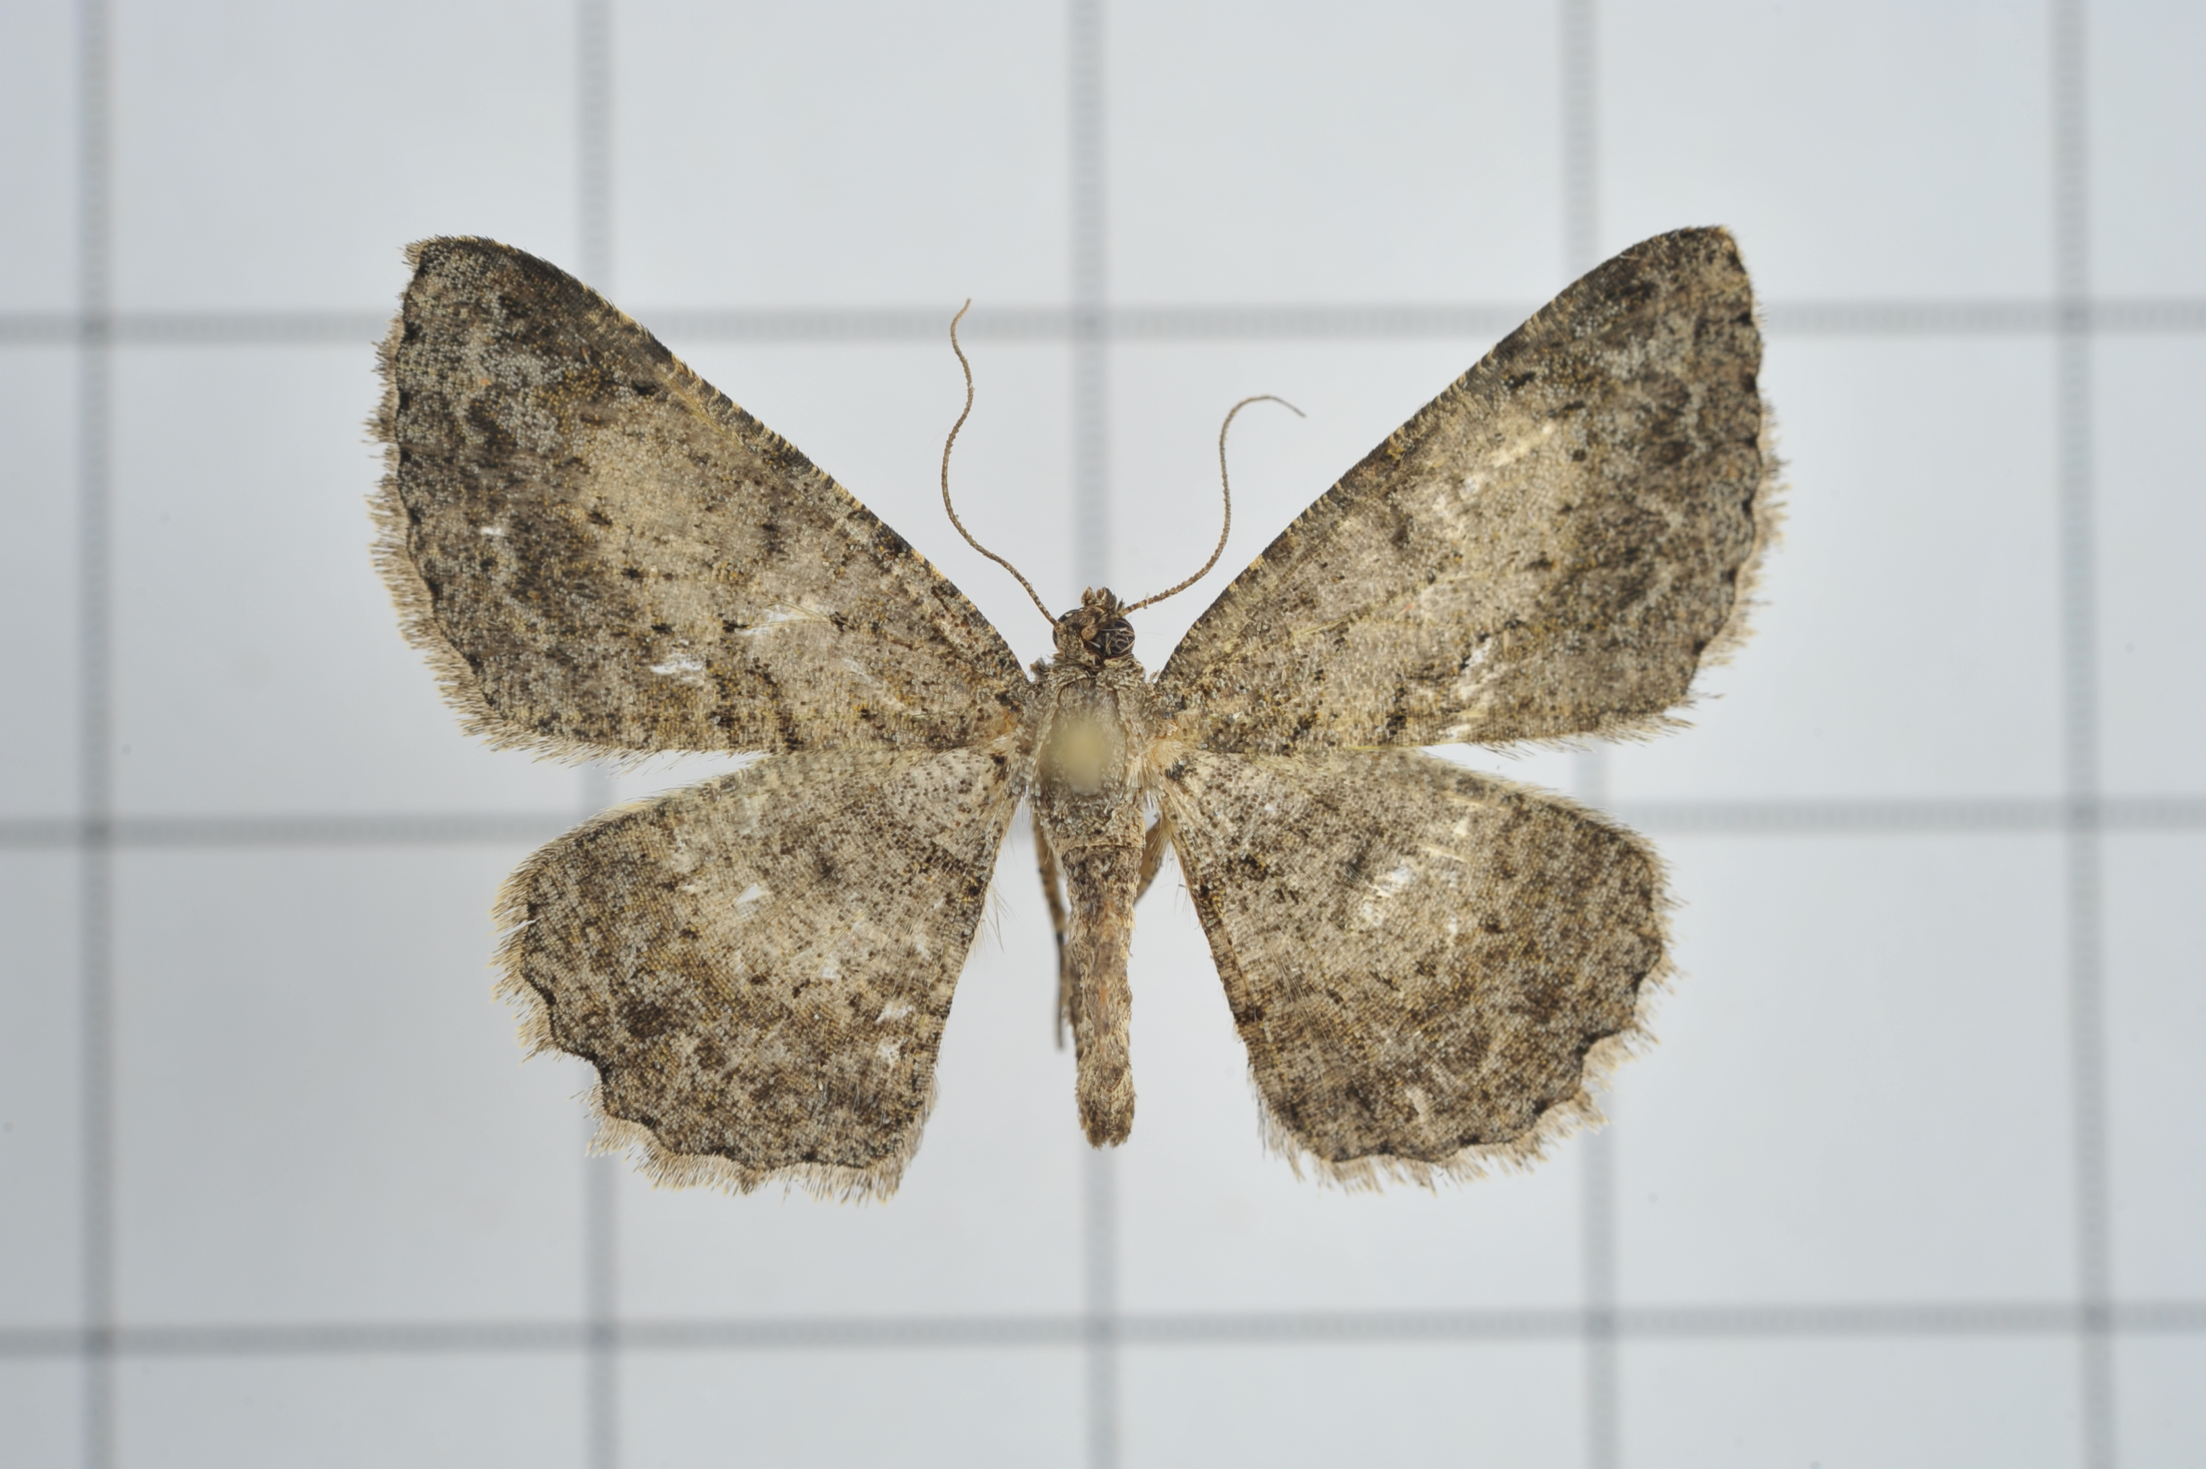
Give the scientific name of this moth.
Psilalcis breta rantaizana
